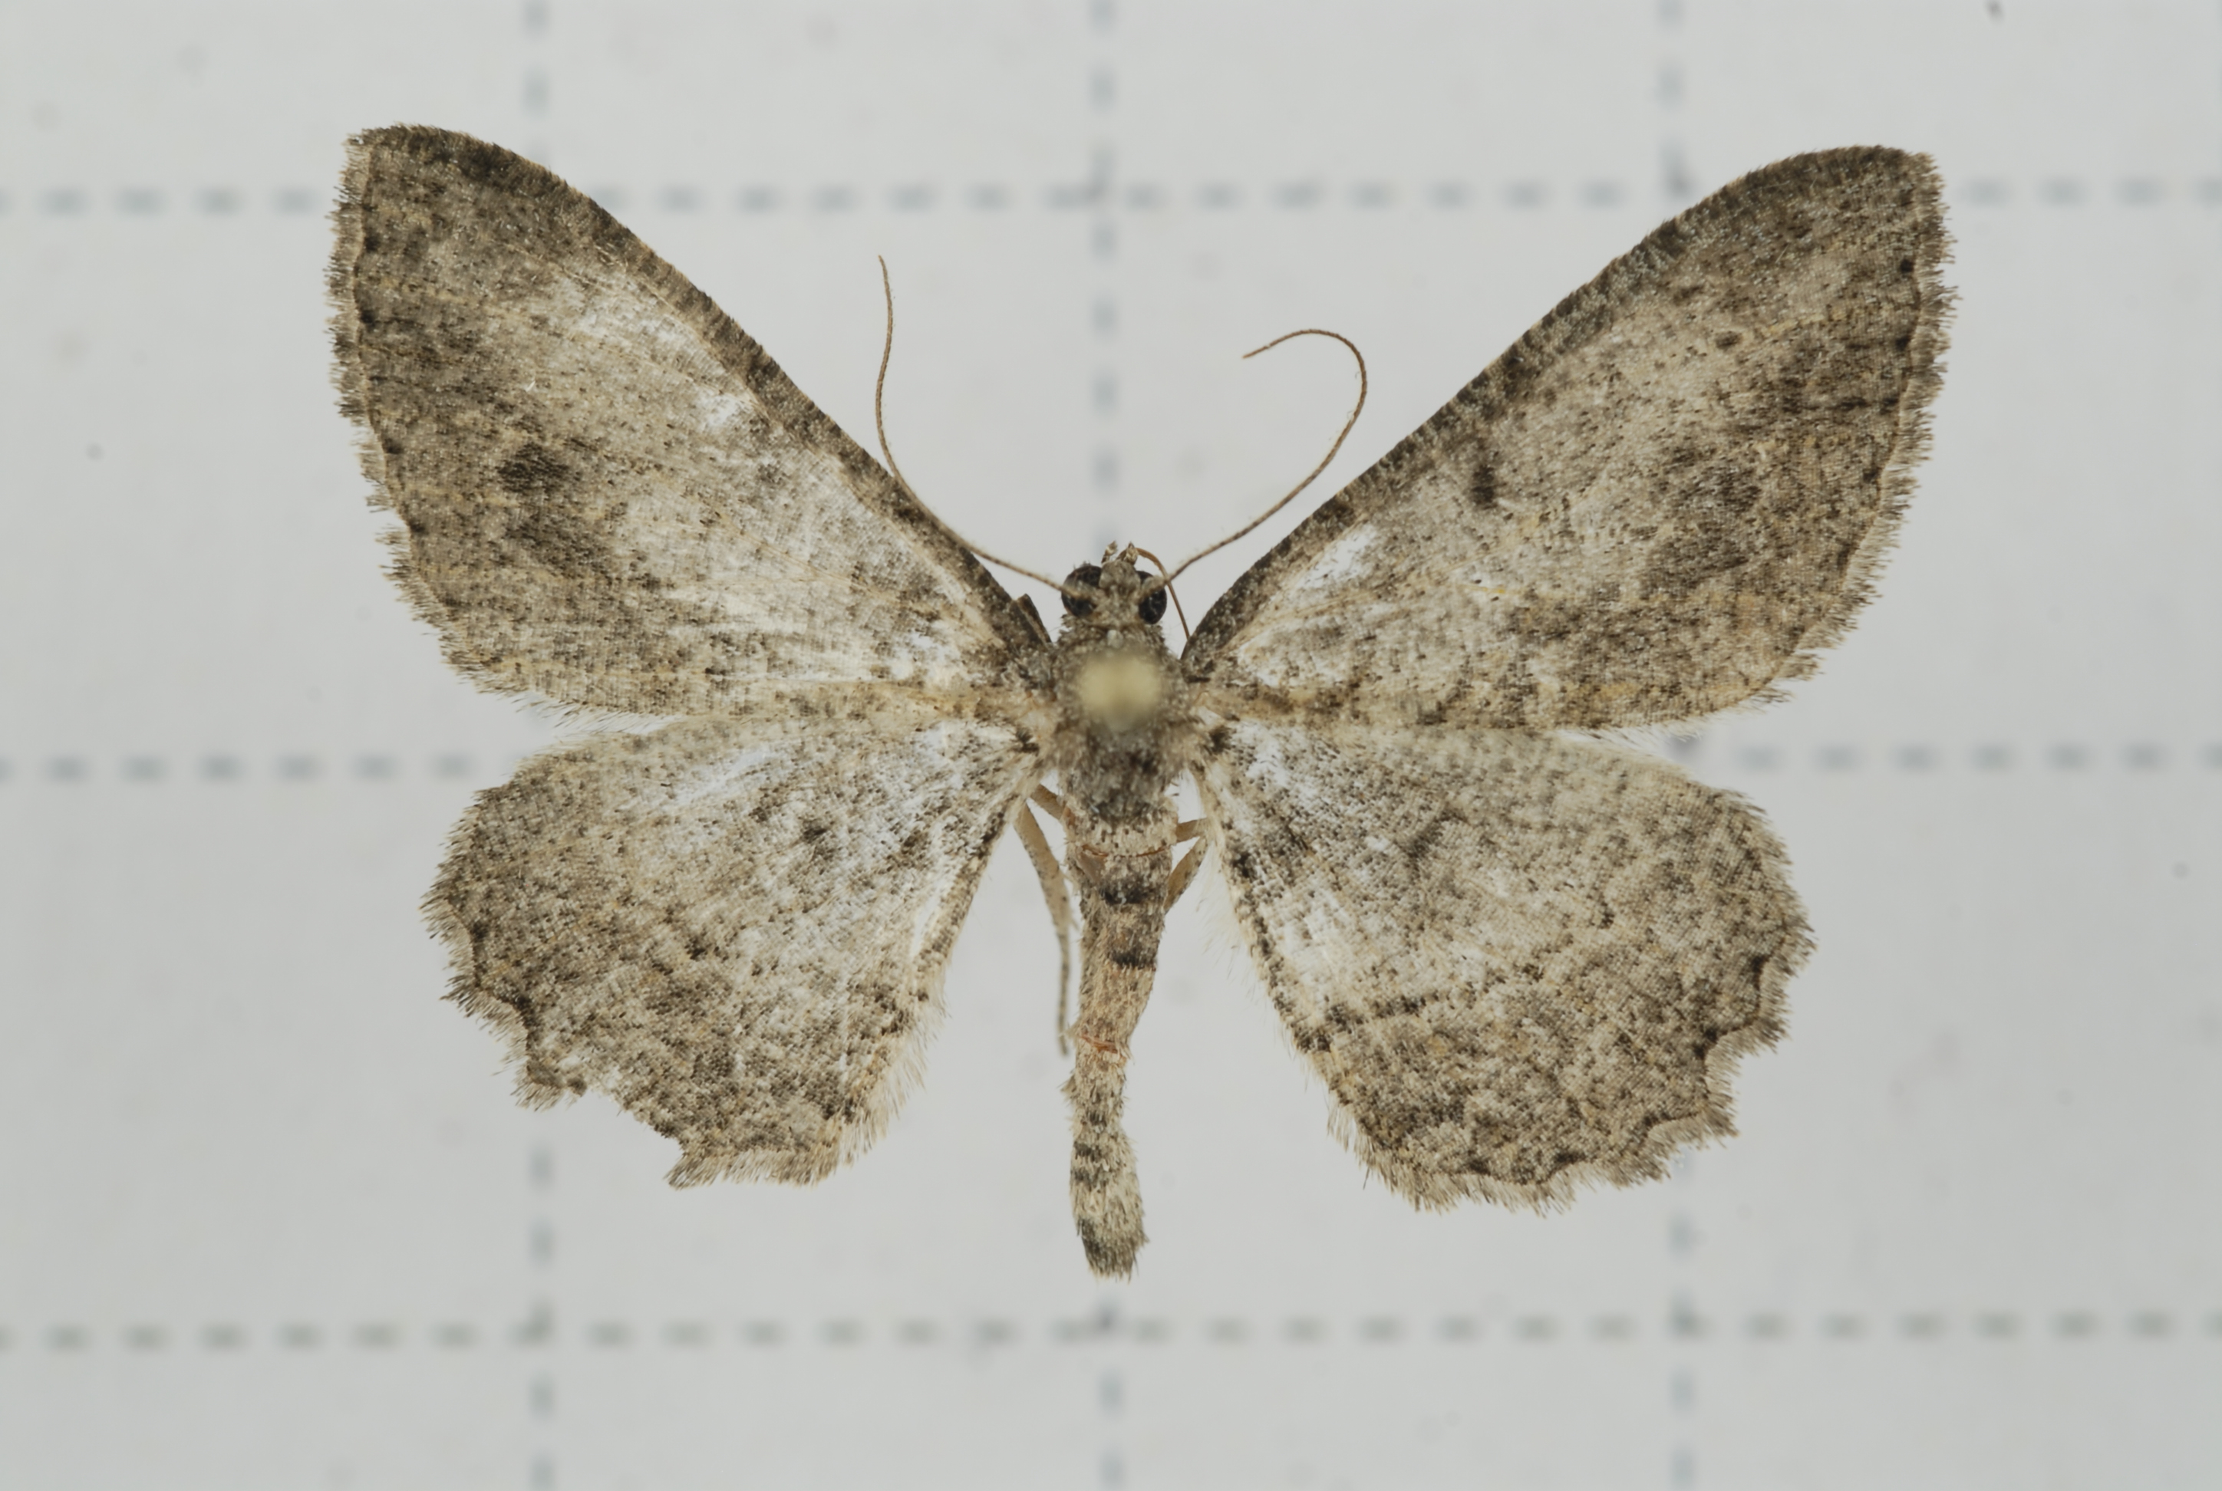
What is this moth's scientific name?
Psilalcis breta rantaizana
